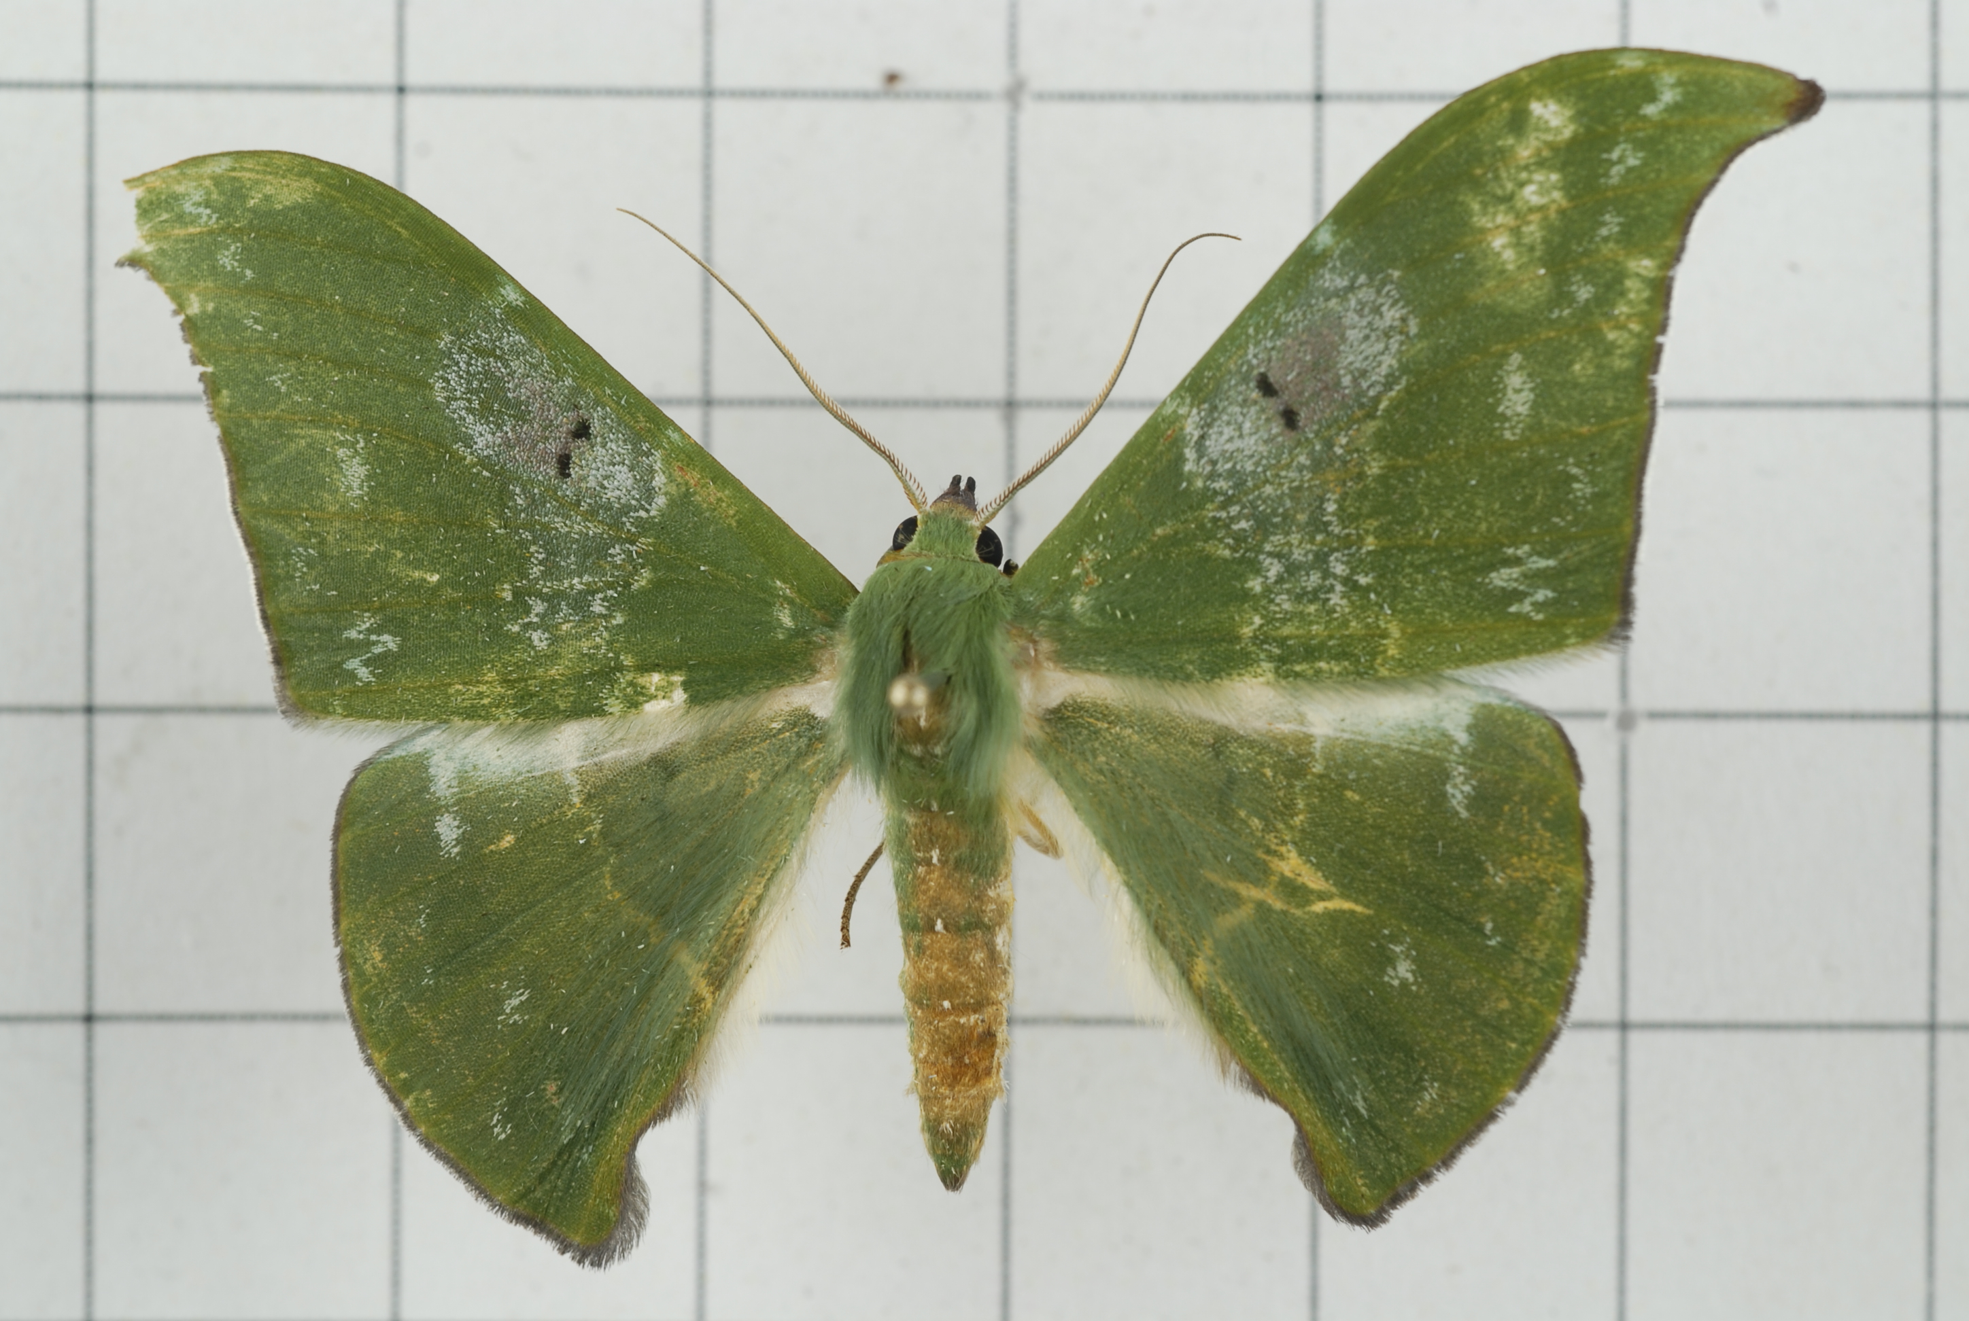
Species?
Tanaorhinus viridiluteata
